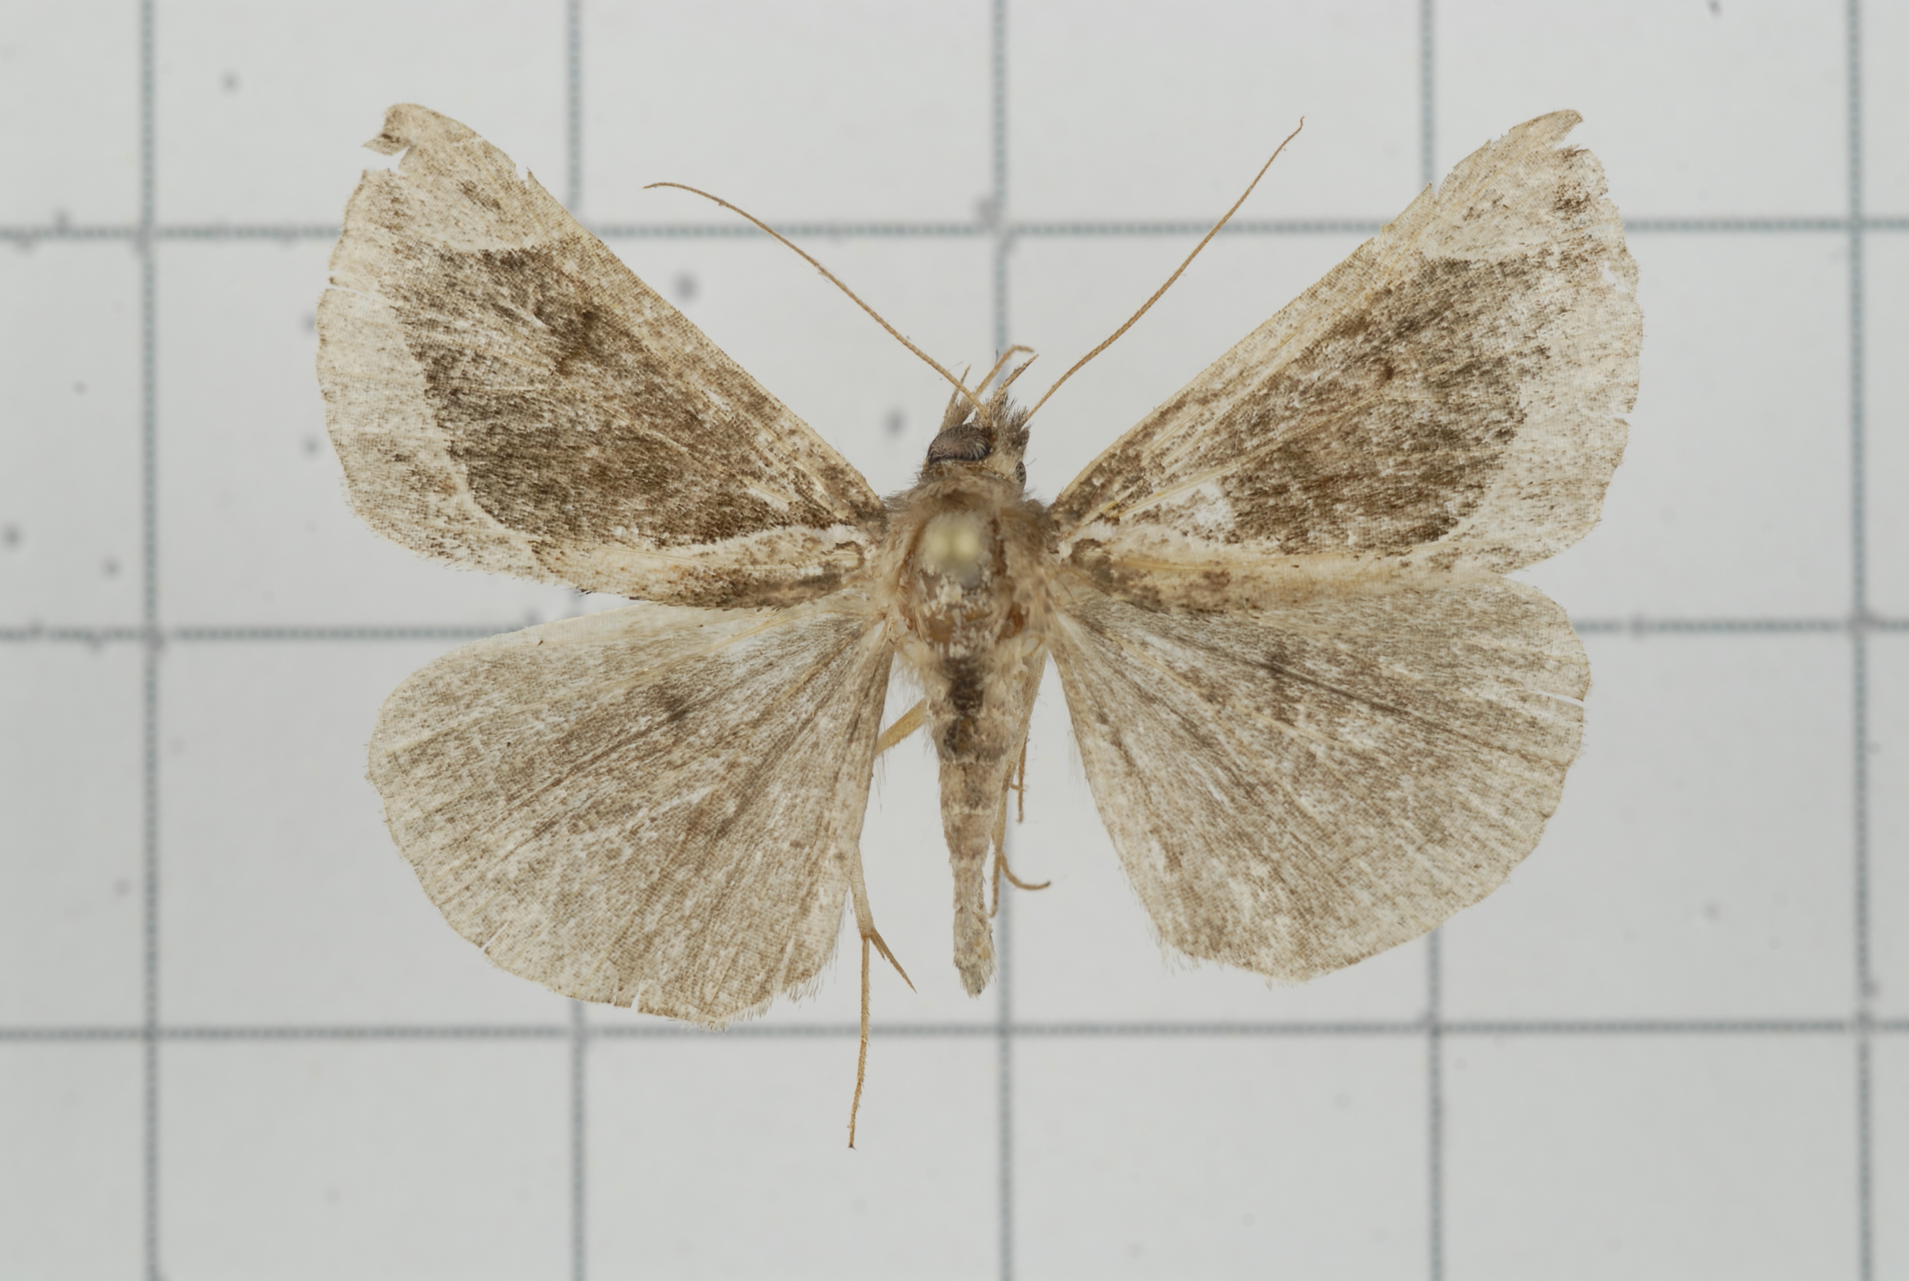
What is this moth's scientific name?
Hypena perspicua
